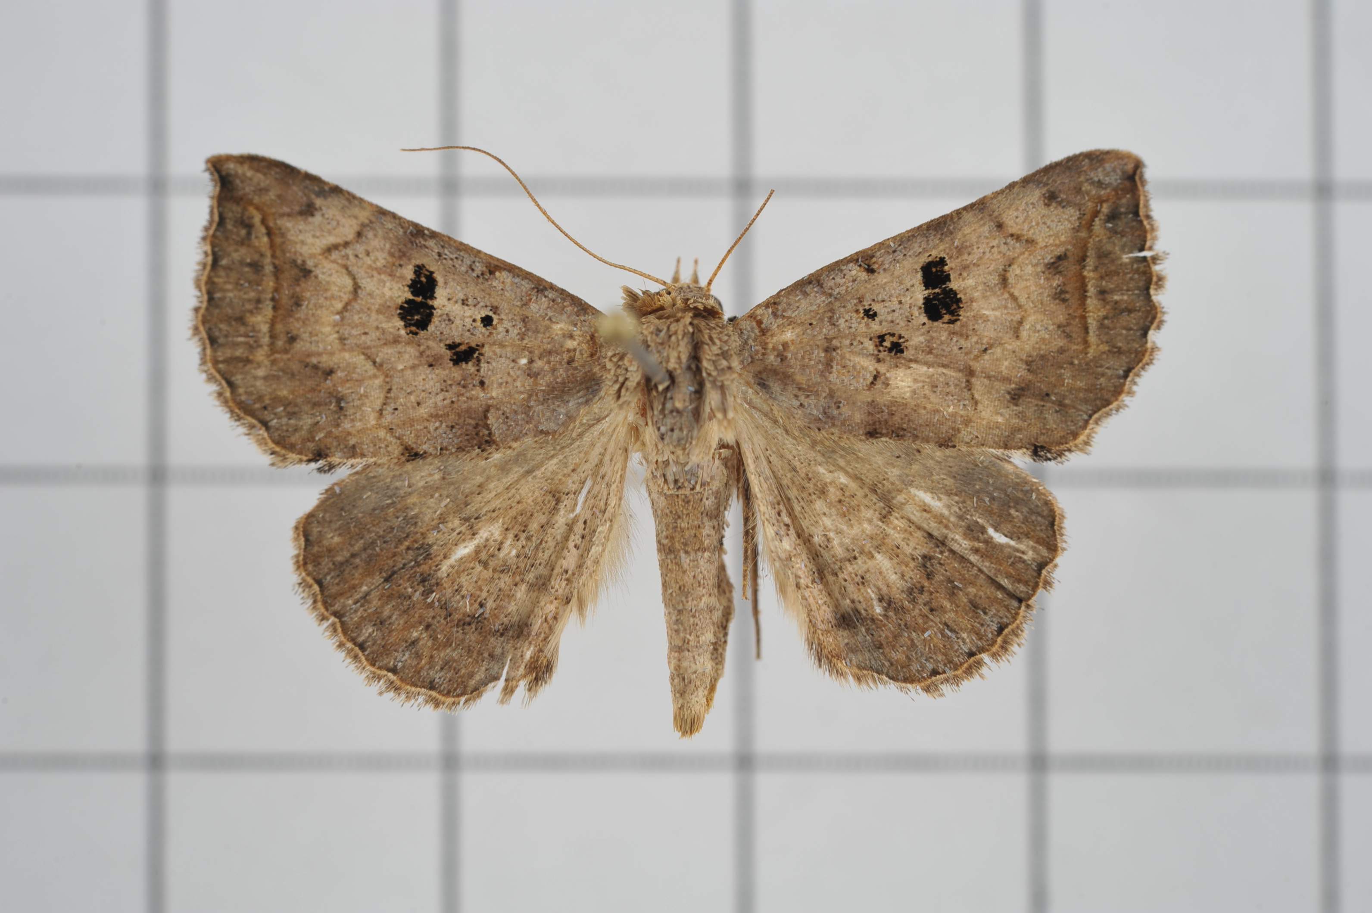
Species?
Blasticorhinus rivulosa
